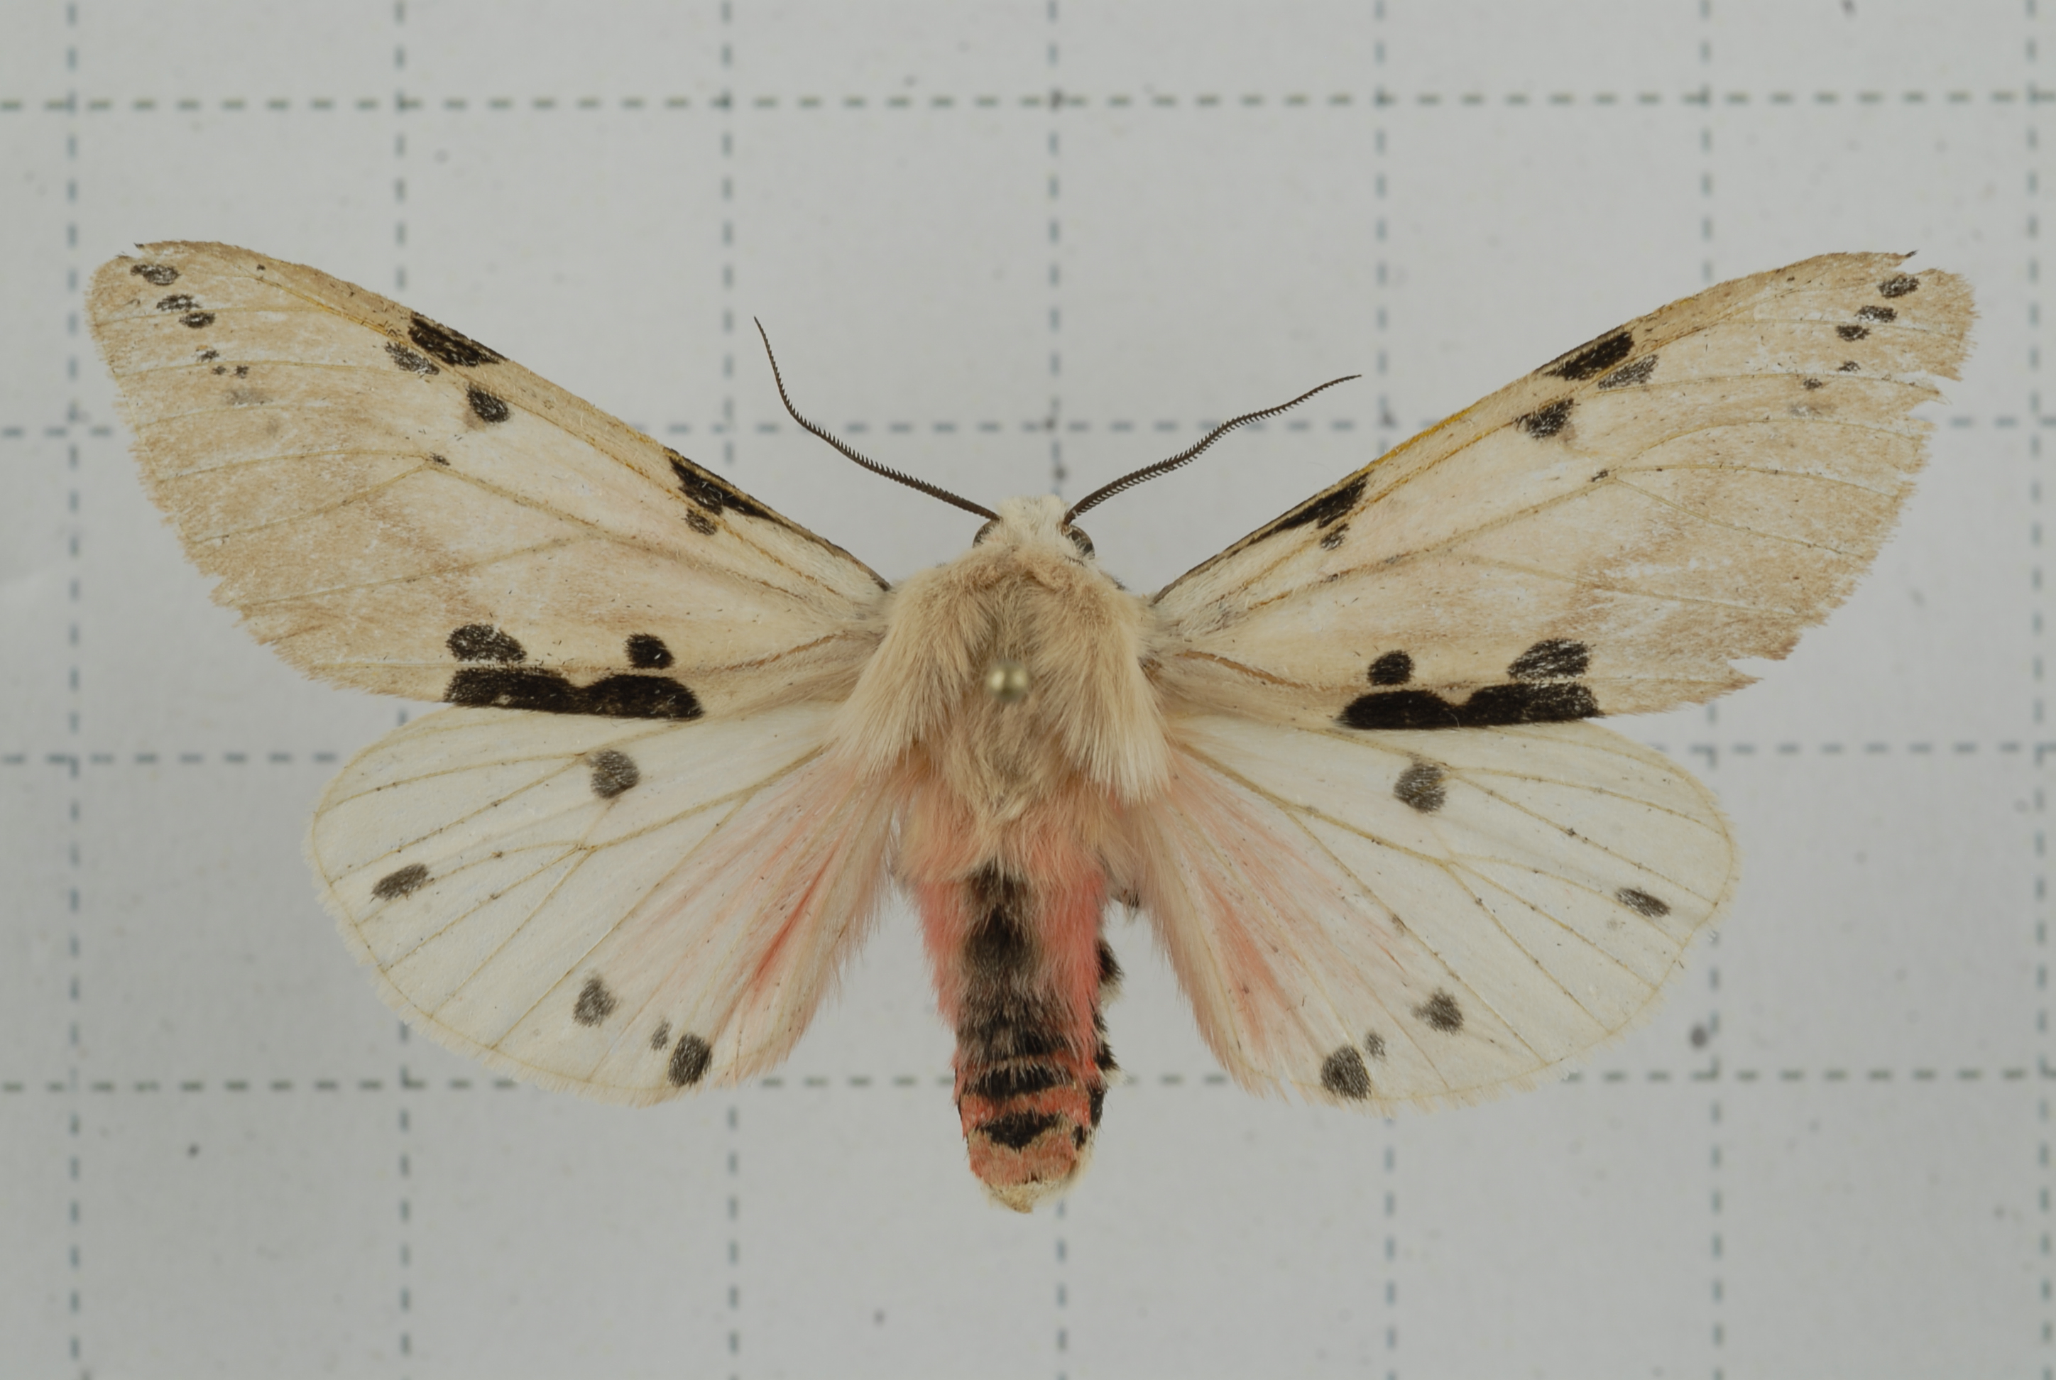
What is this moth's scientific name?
Spilarctia clava
